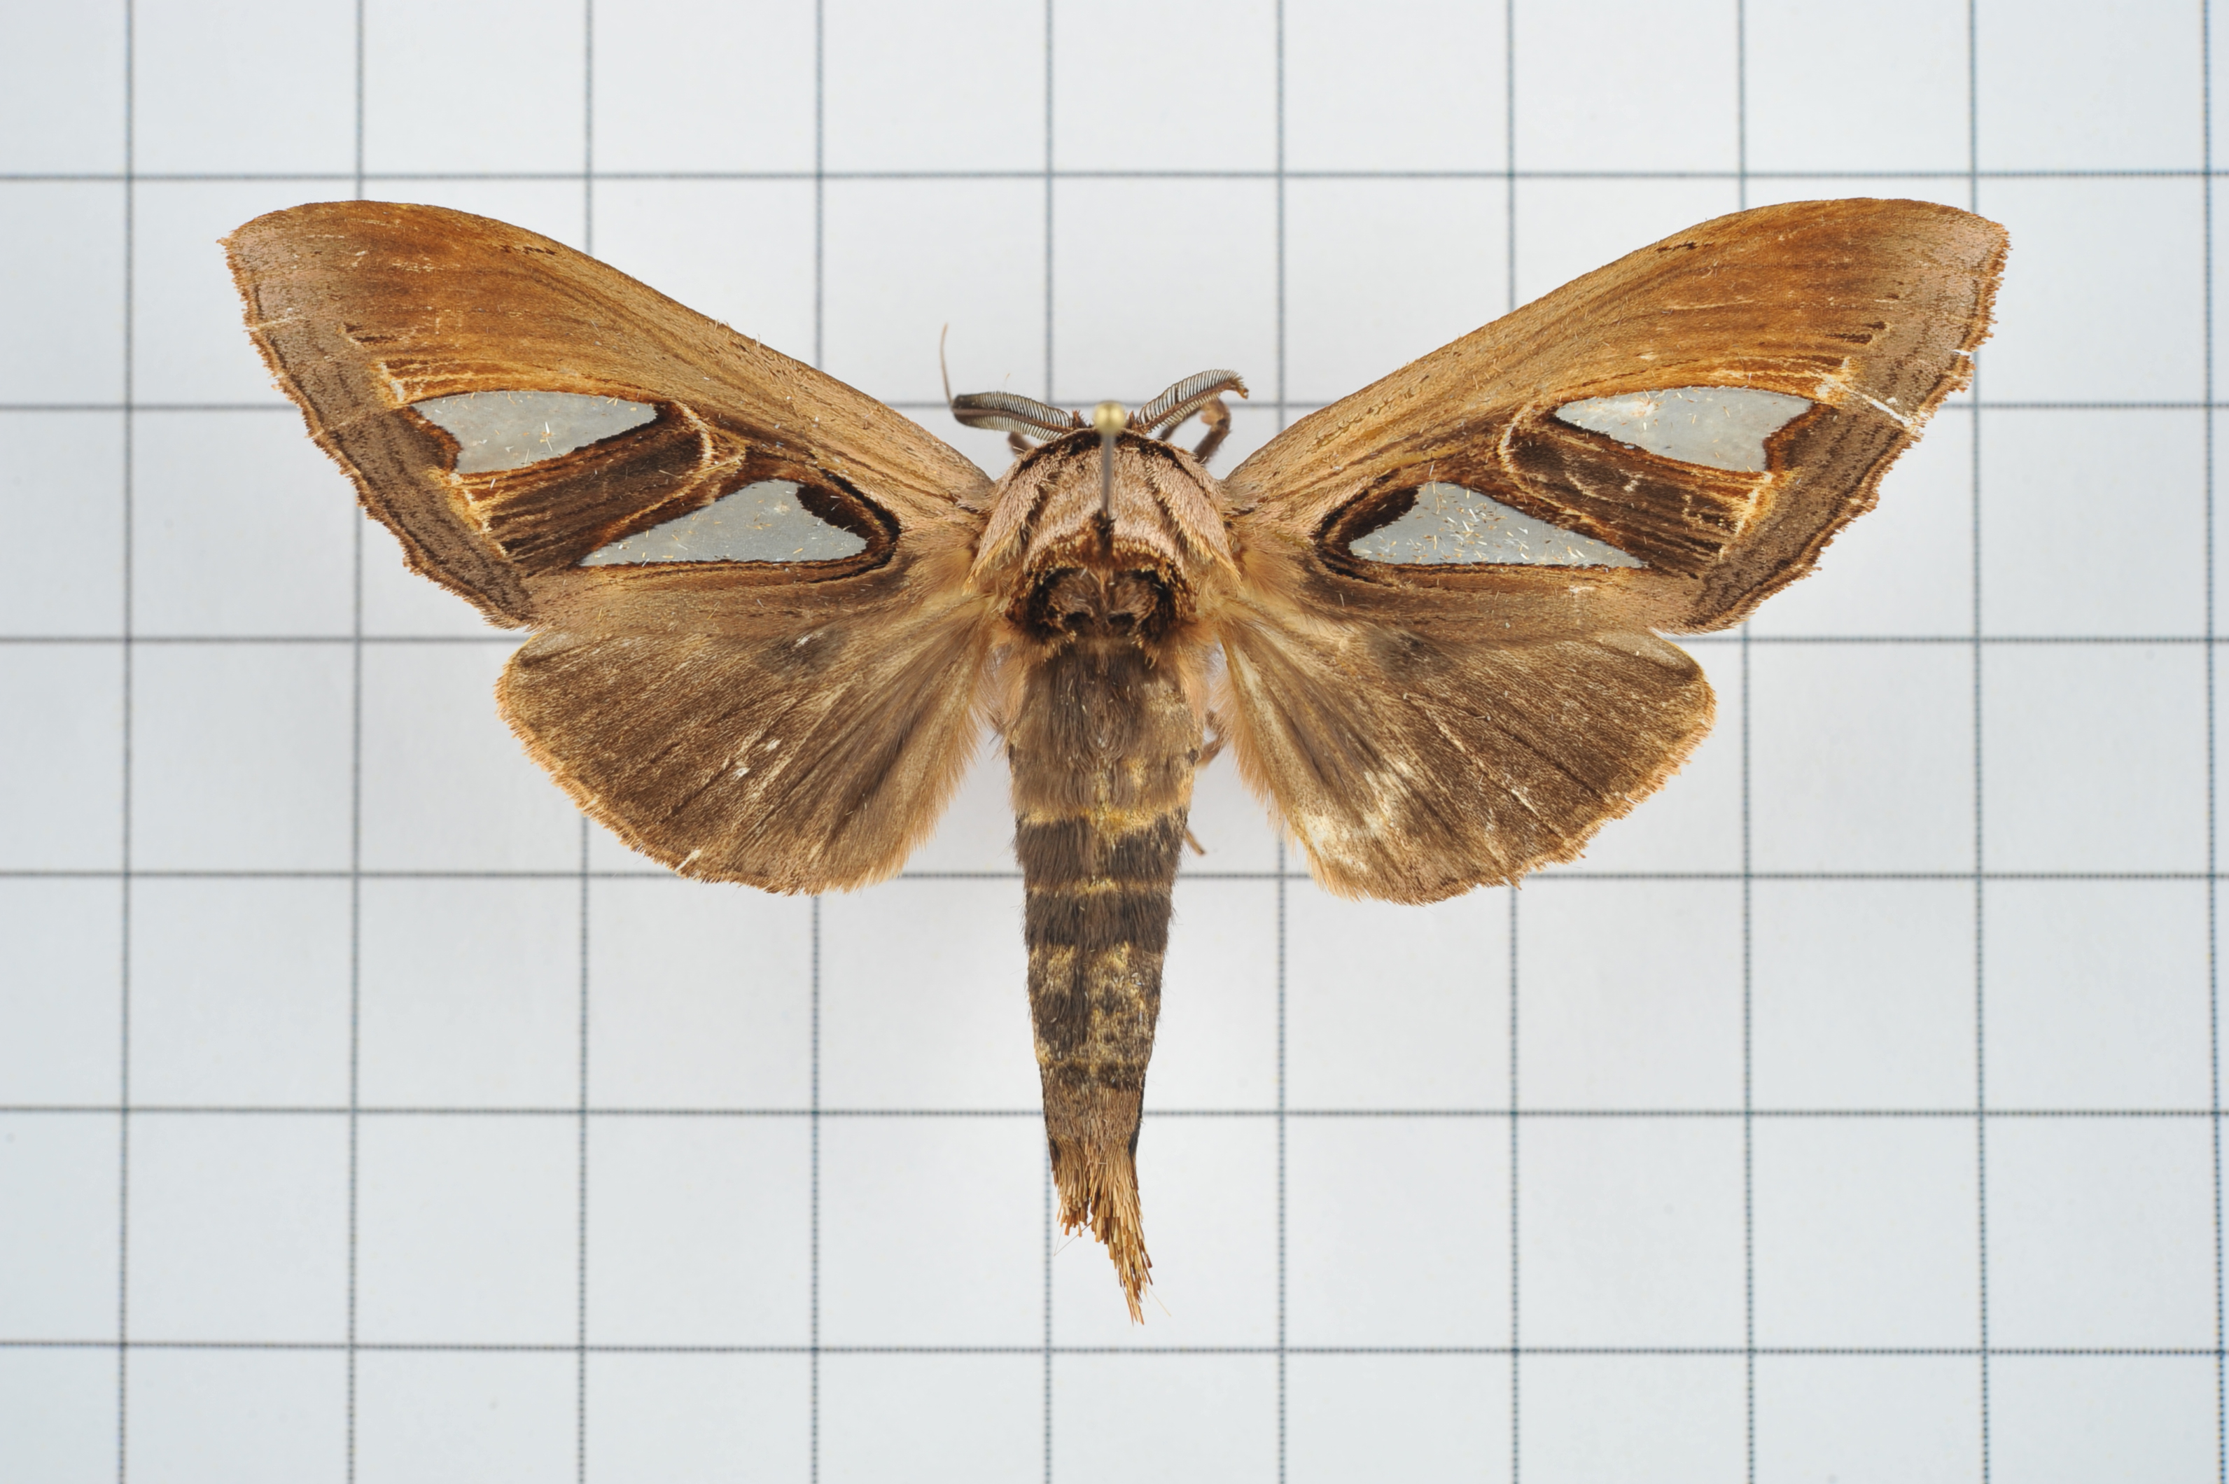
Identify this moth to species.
Tarsolepis japonica
